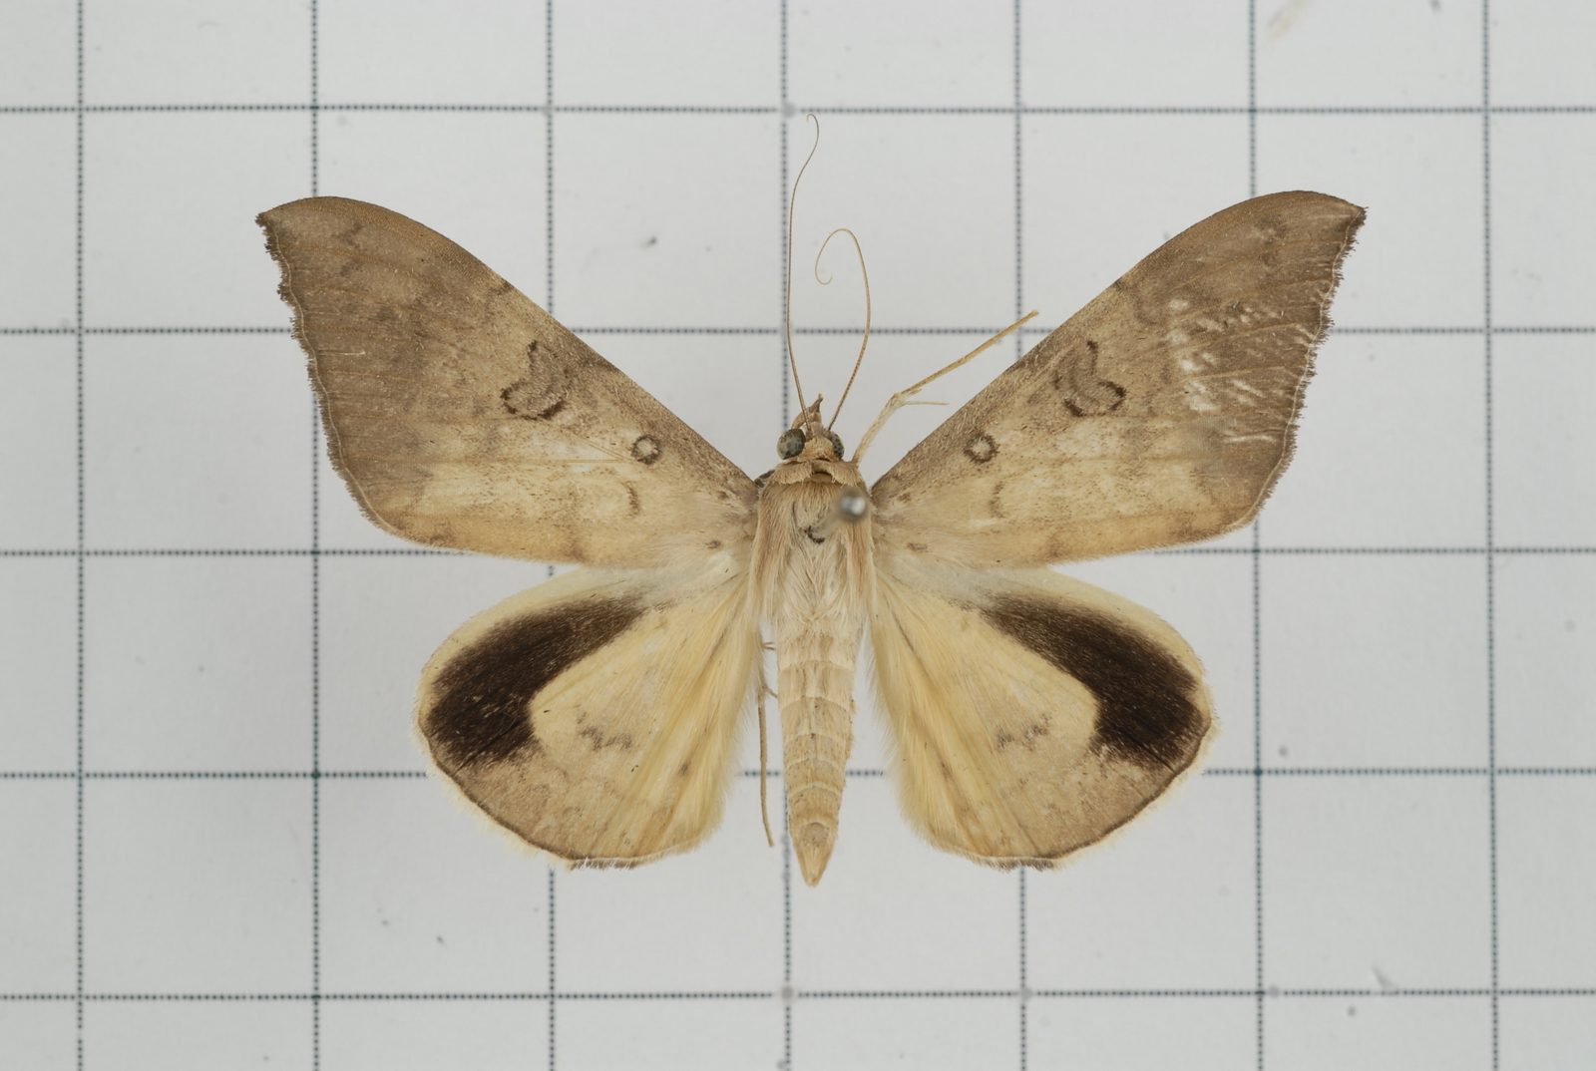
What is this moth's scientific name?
Oxyodes scrobiculata
